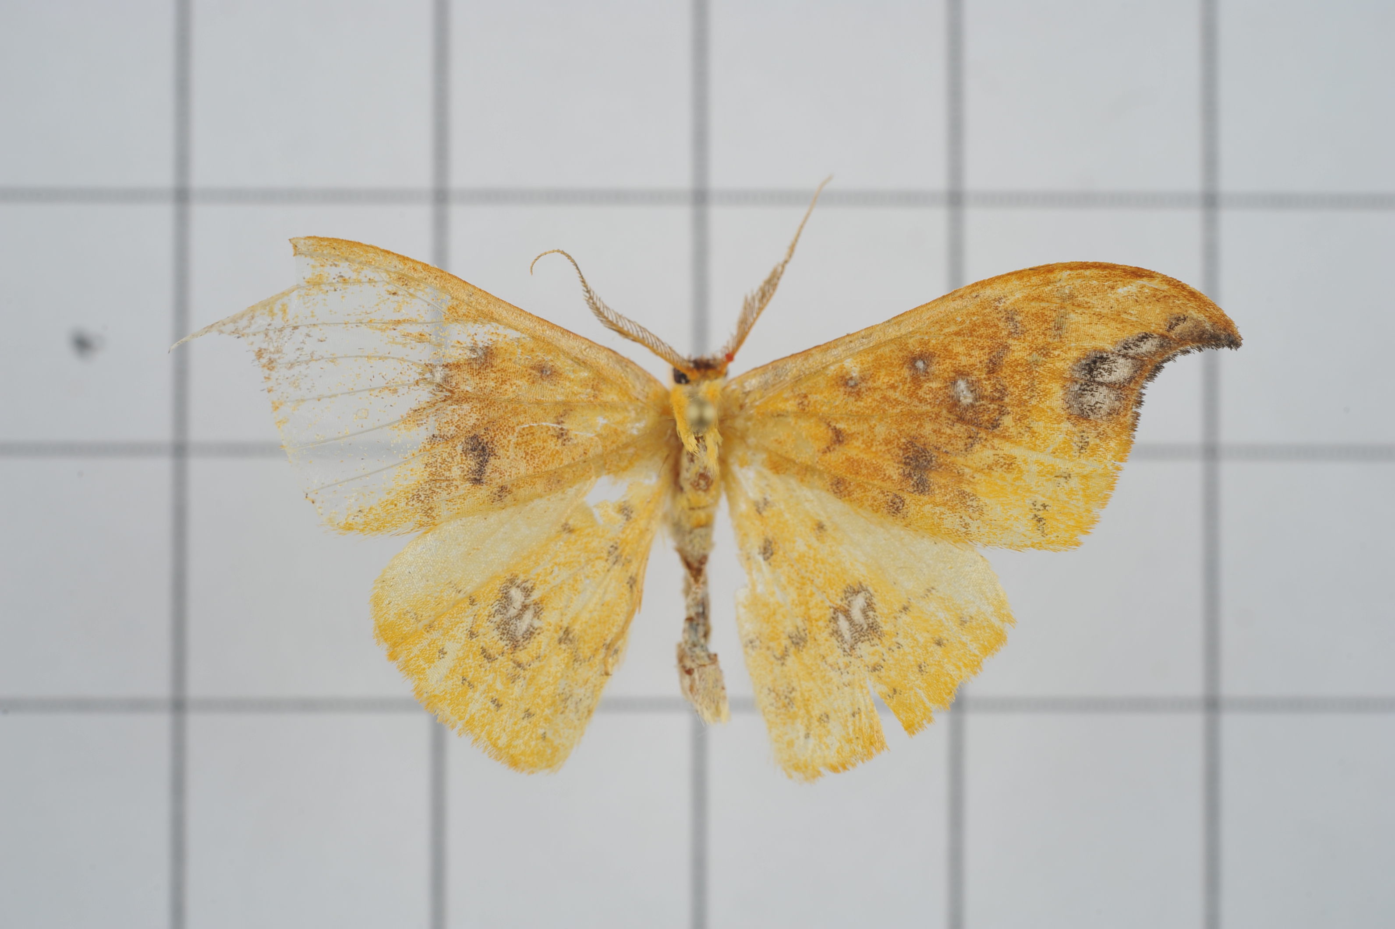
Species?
Tridrepana unispina
